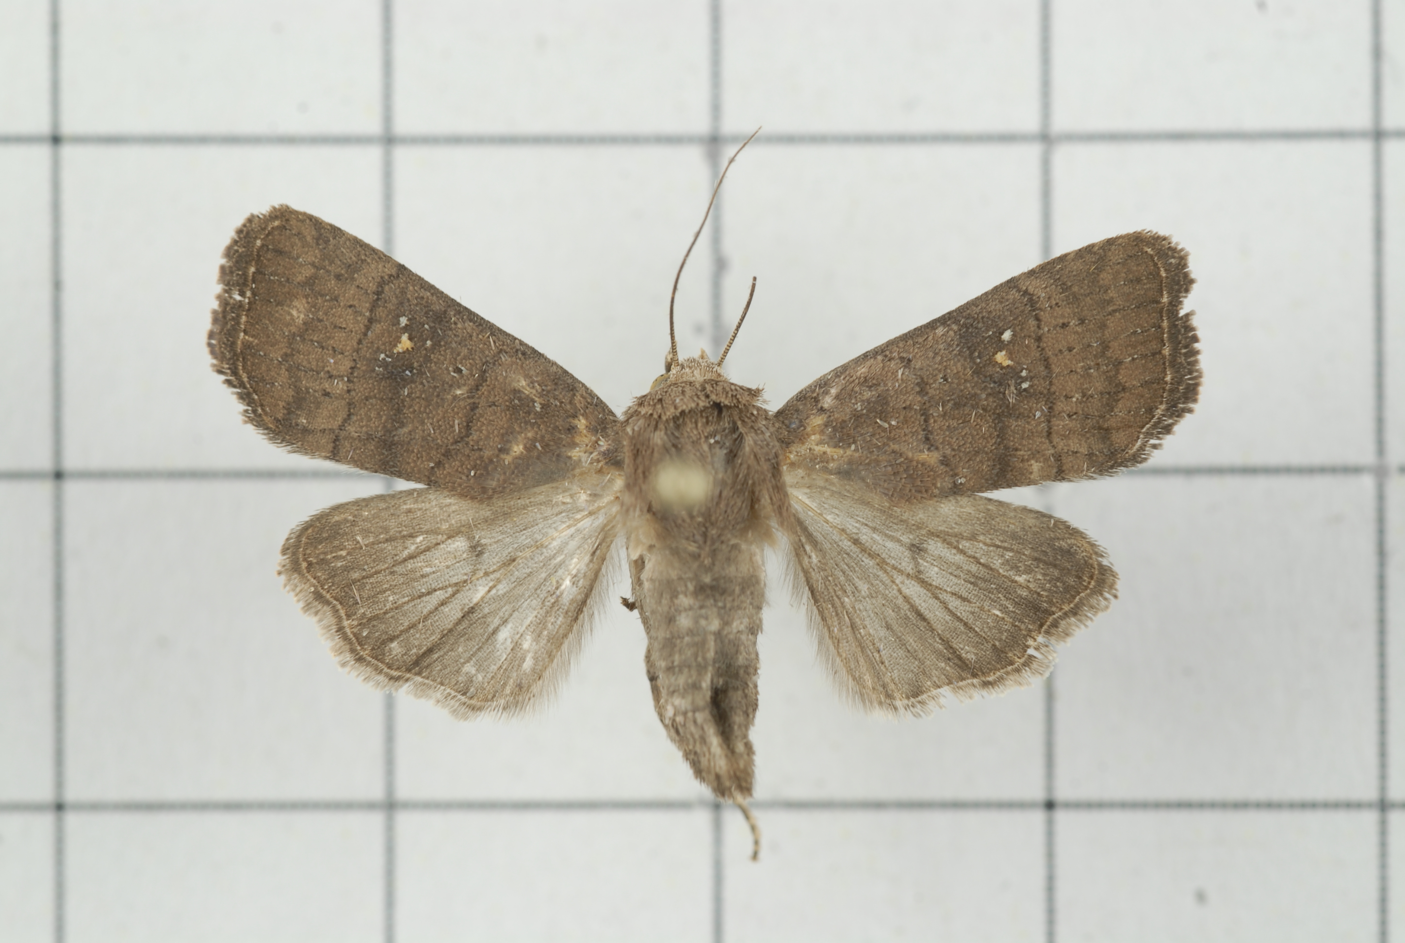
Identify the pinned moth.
Athetis brunneolineosa
